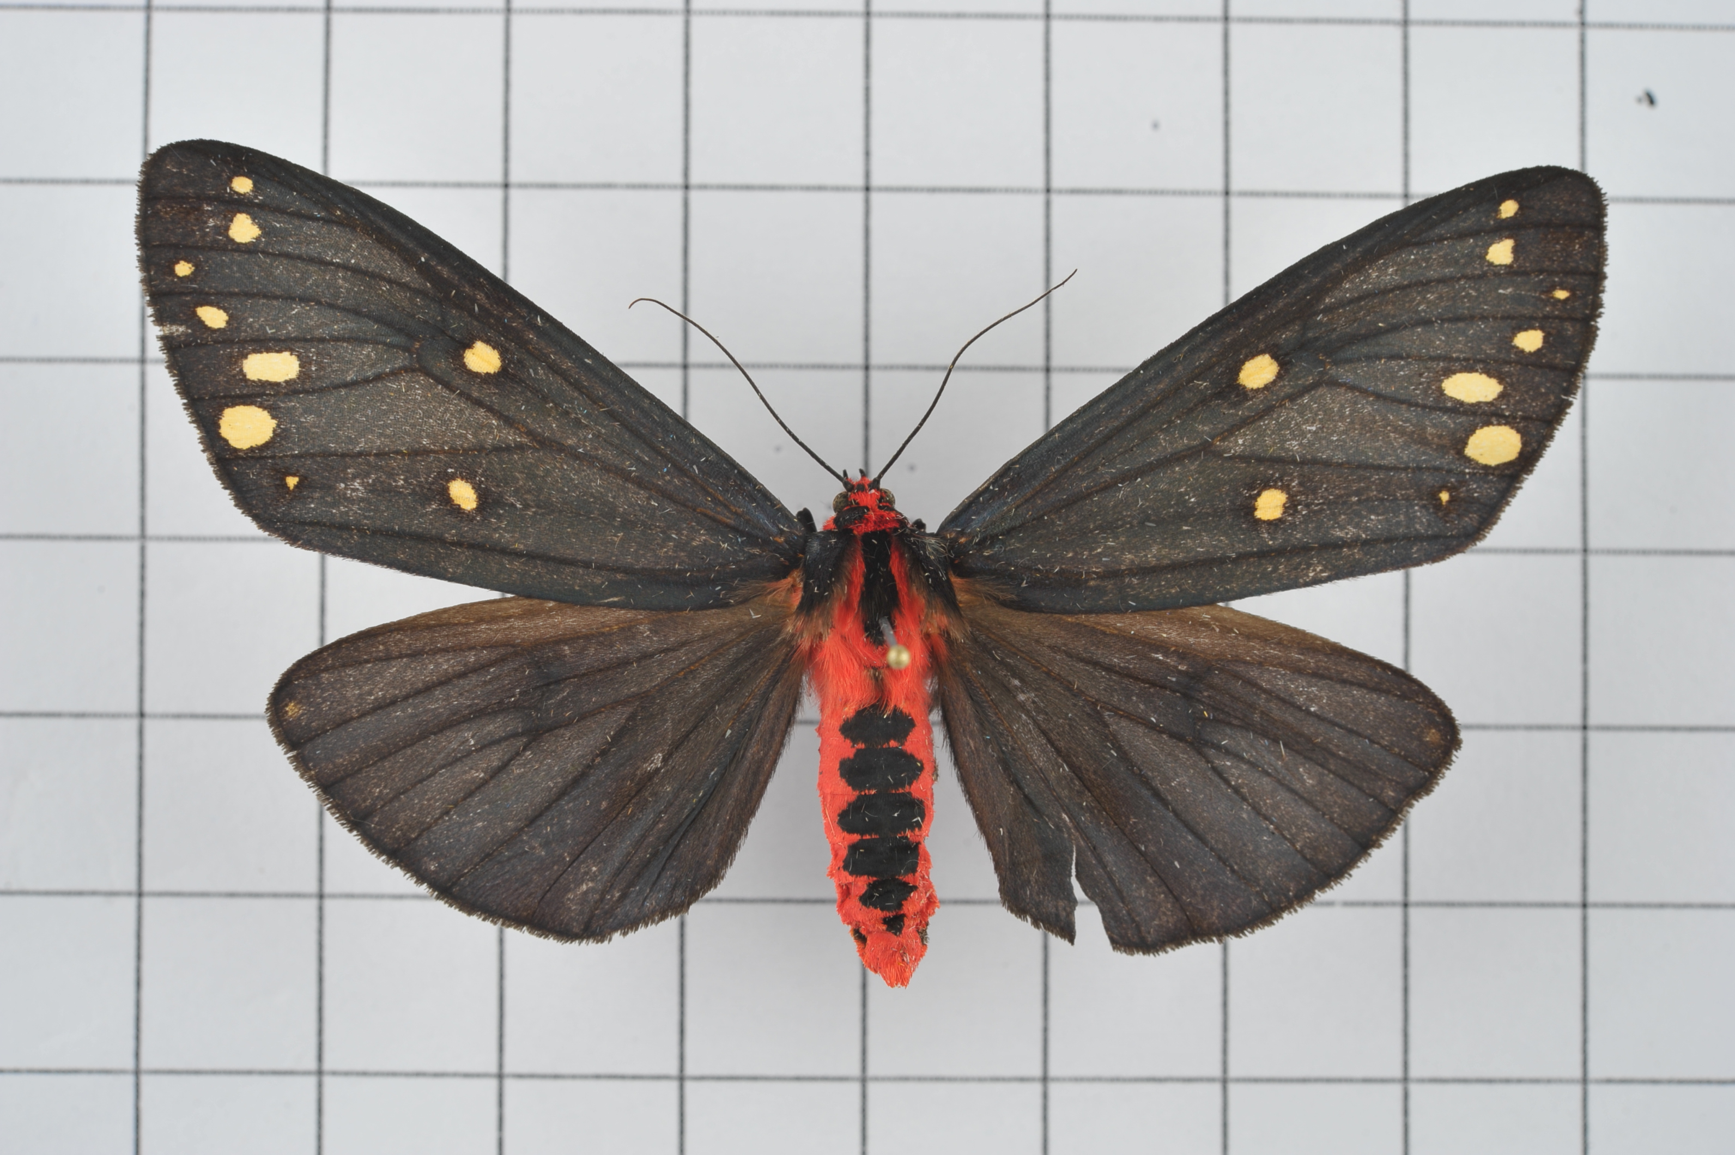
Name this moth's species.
Taicallimorpha albipuncta
